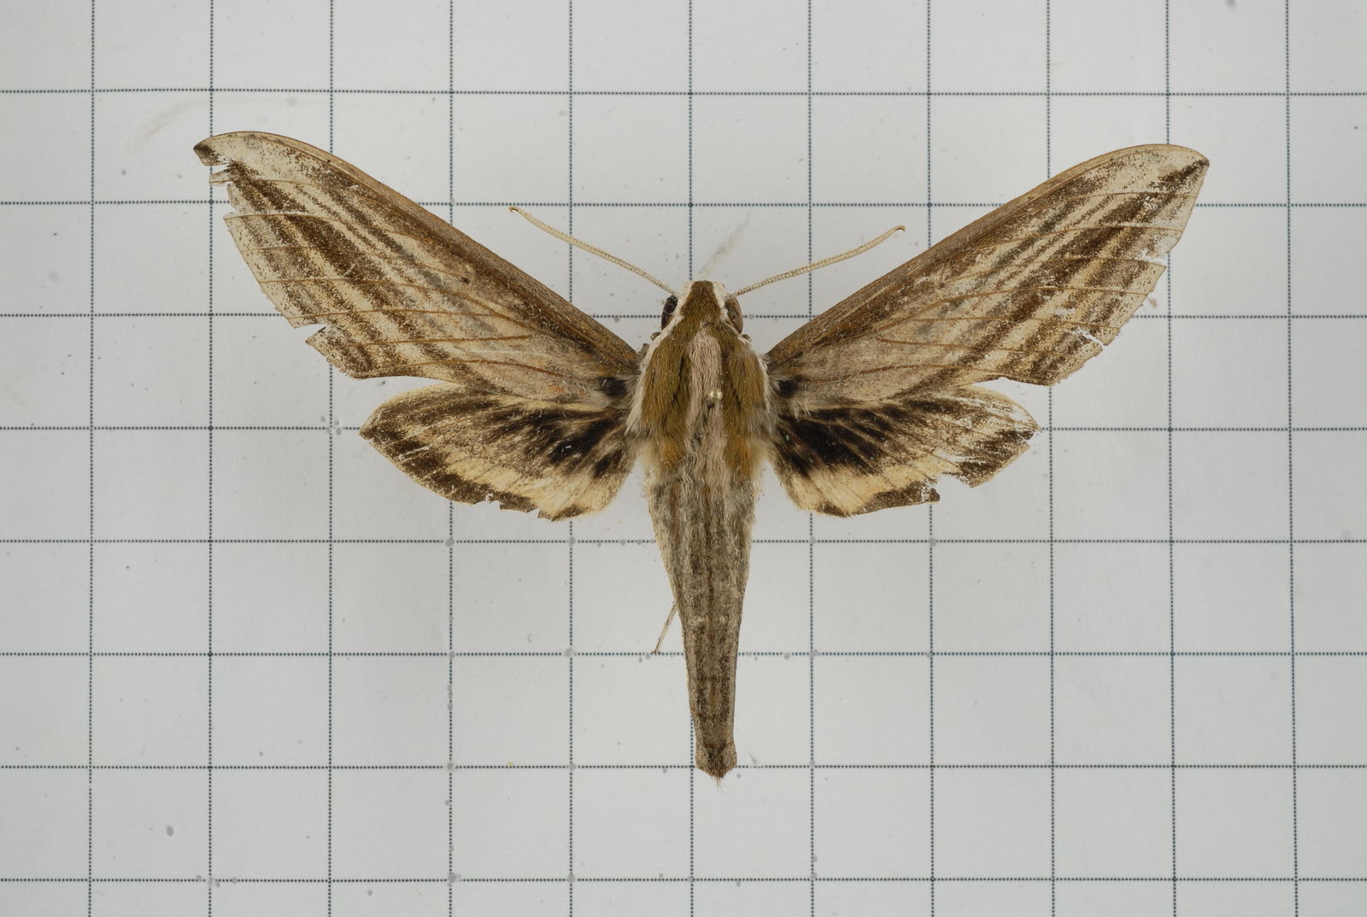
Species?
Cechetra lineosa
